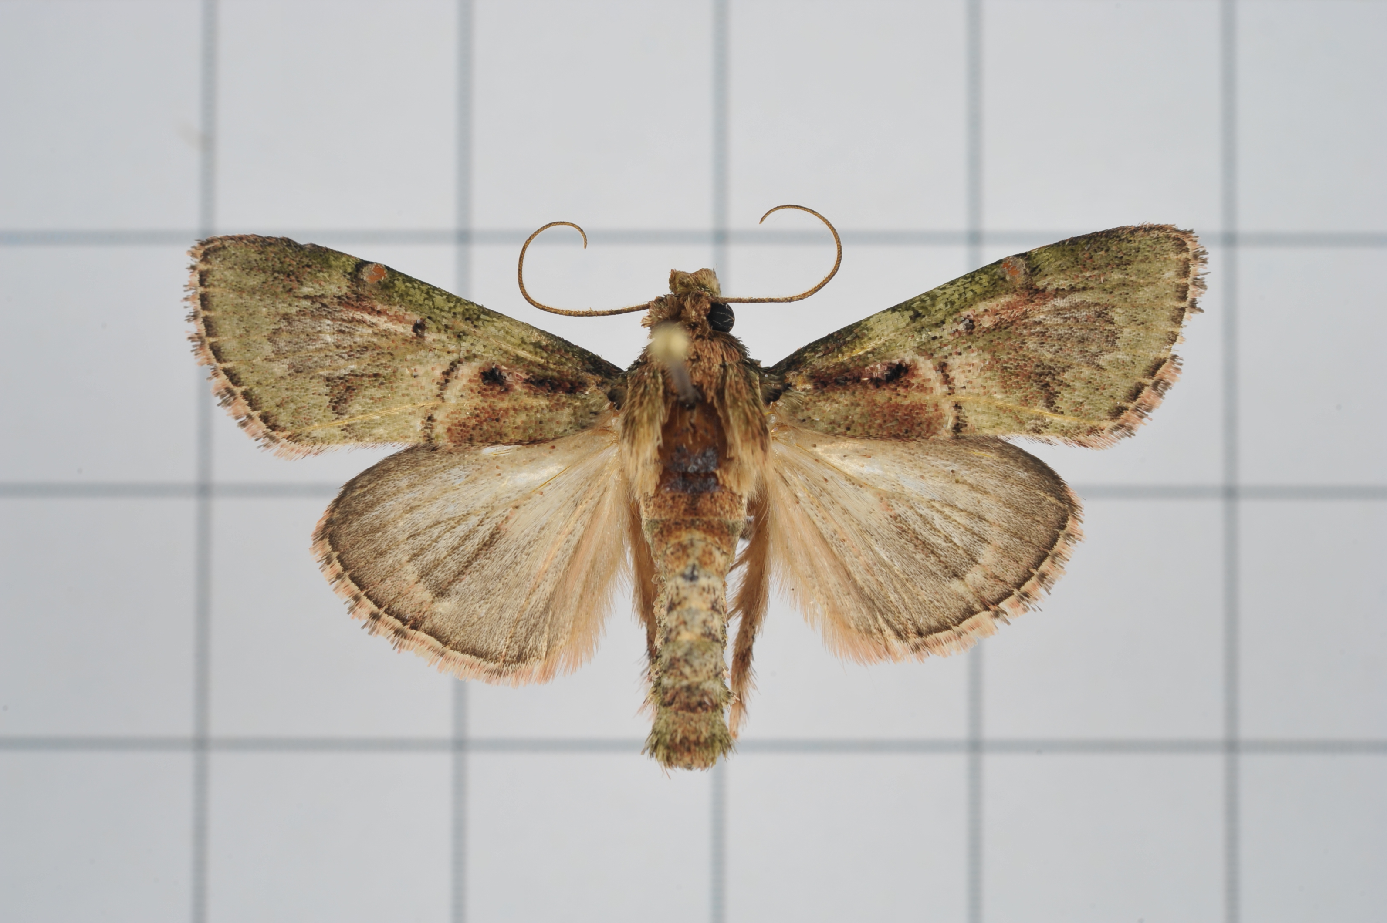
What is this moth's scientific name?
Locastra muscosalis
